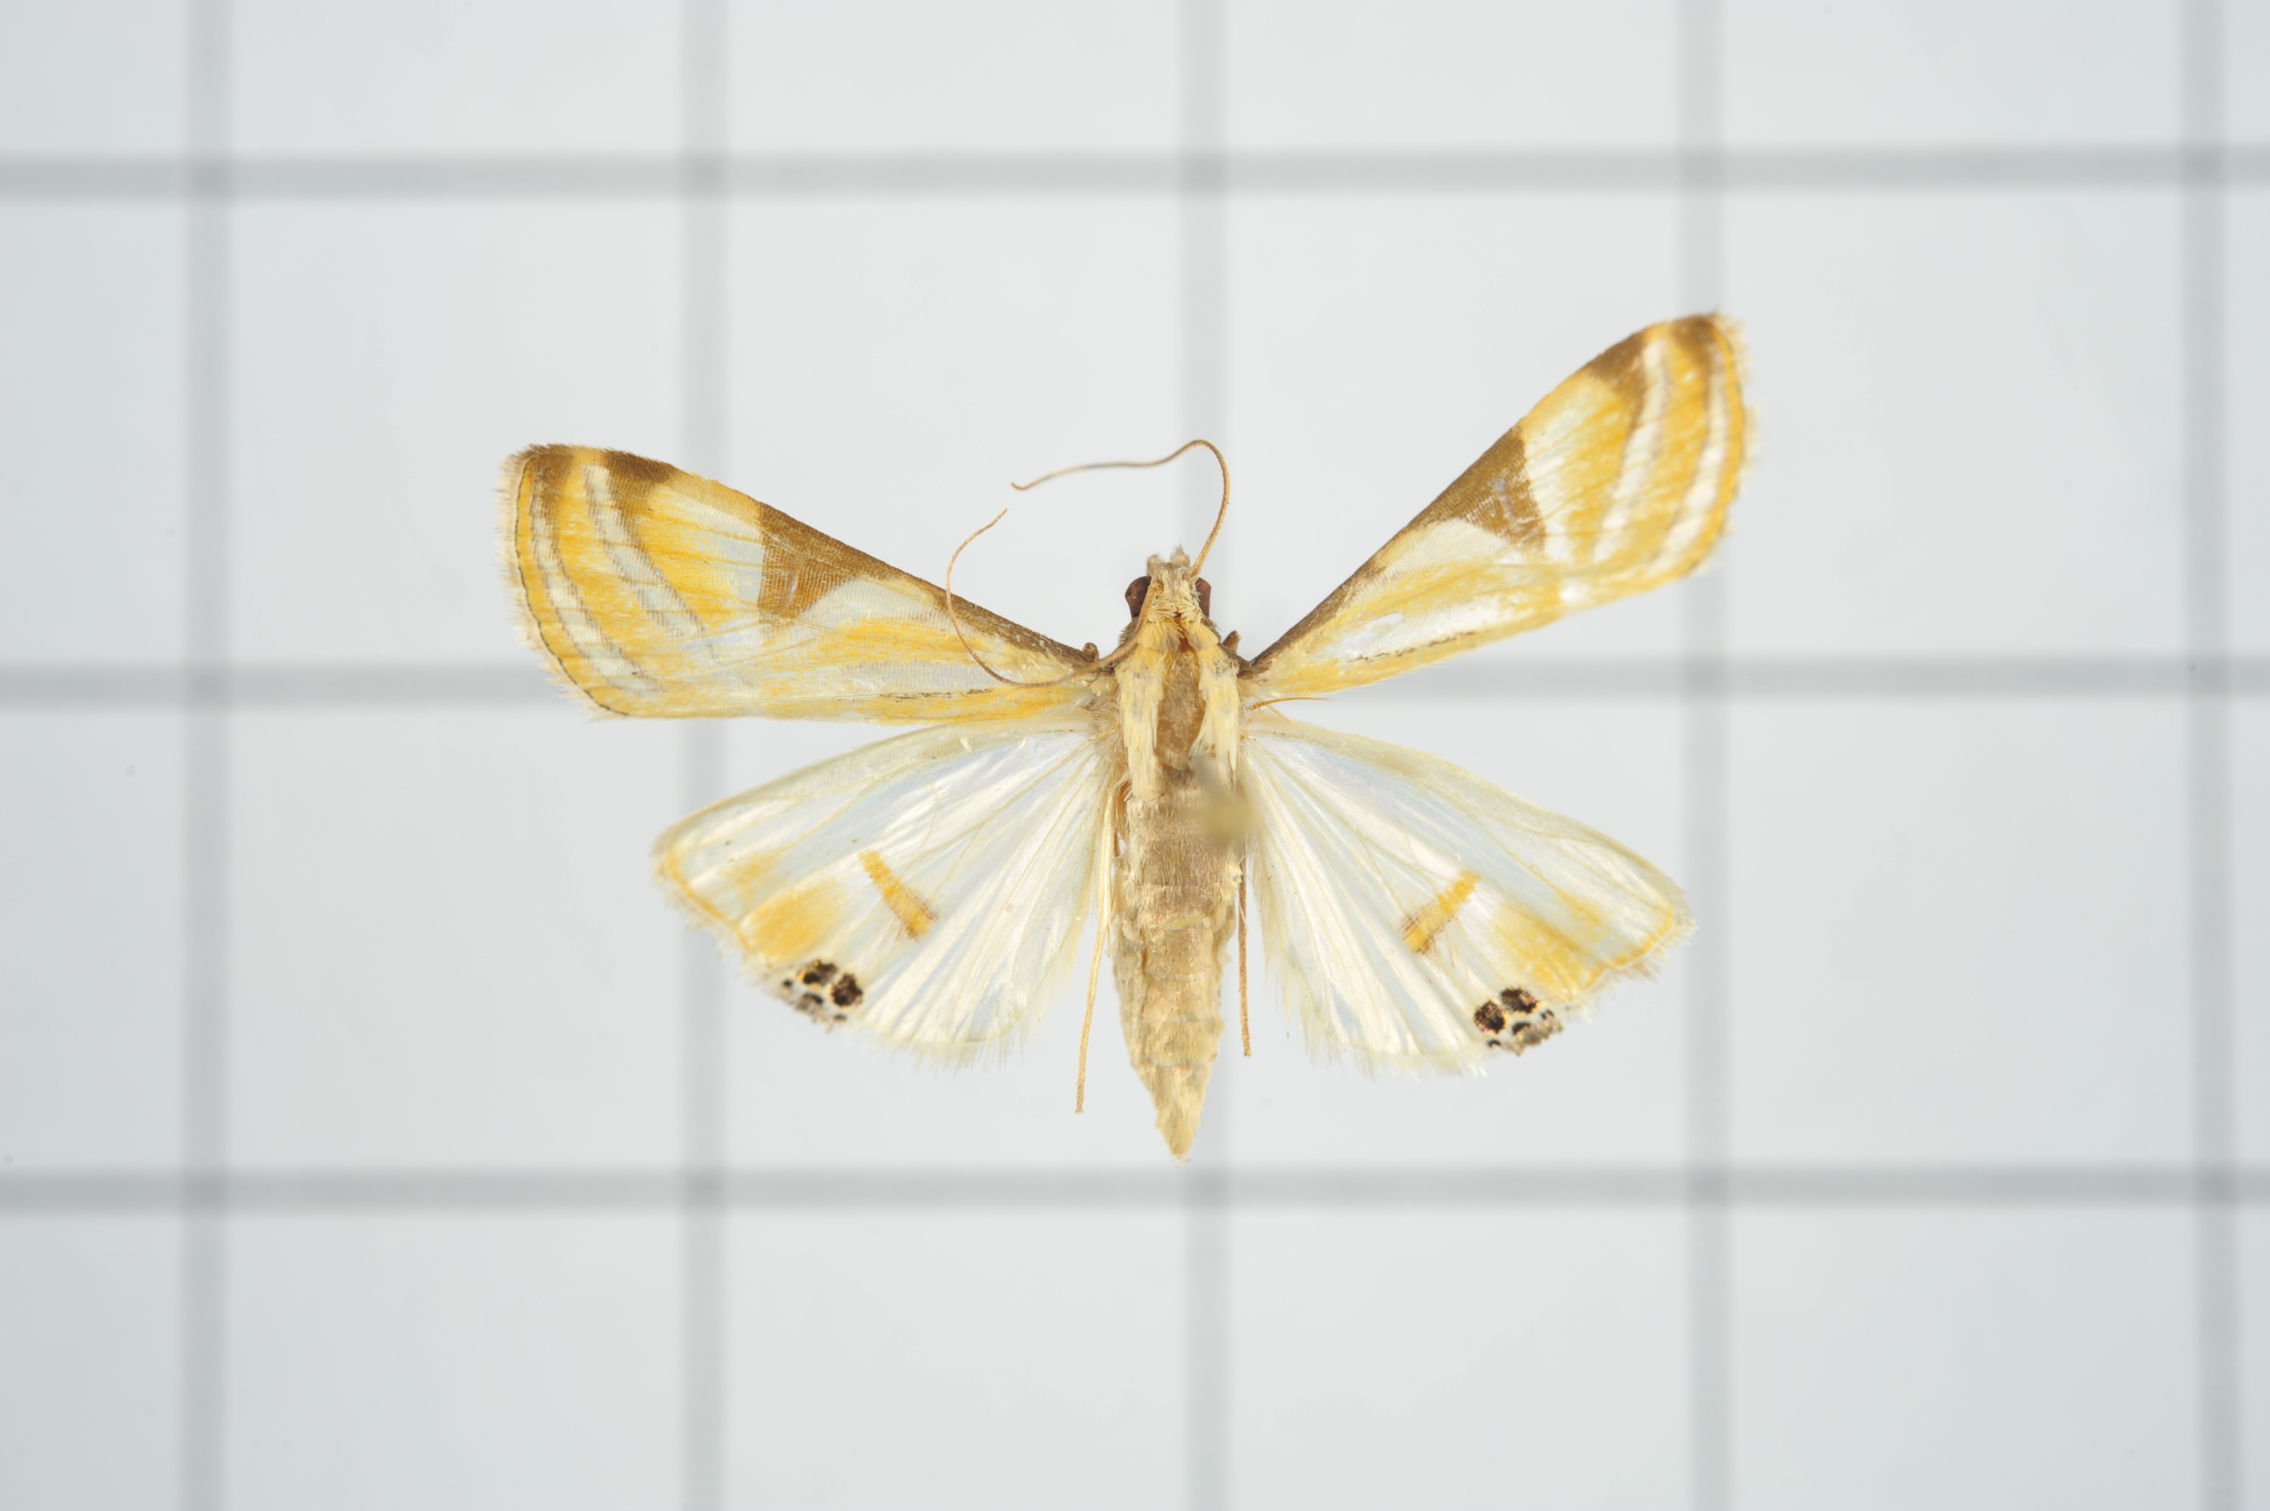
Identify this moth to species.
Talanga sexpunctalis
